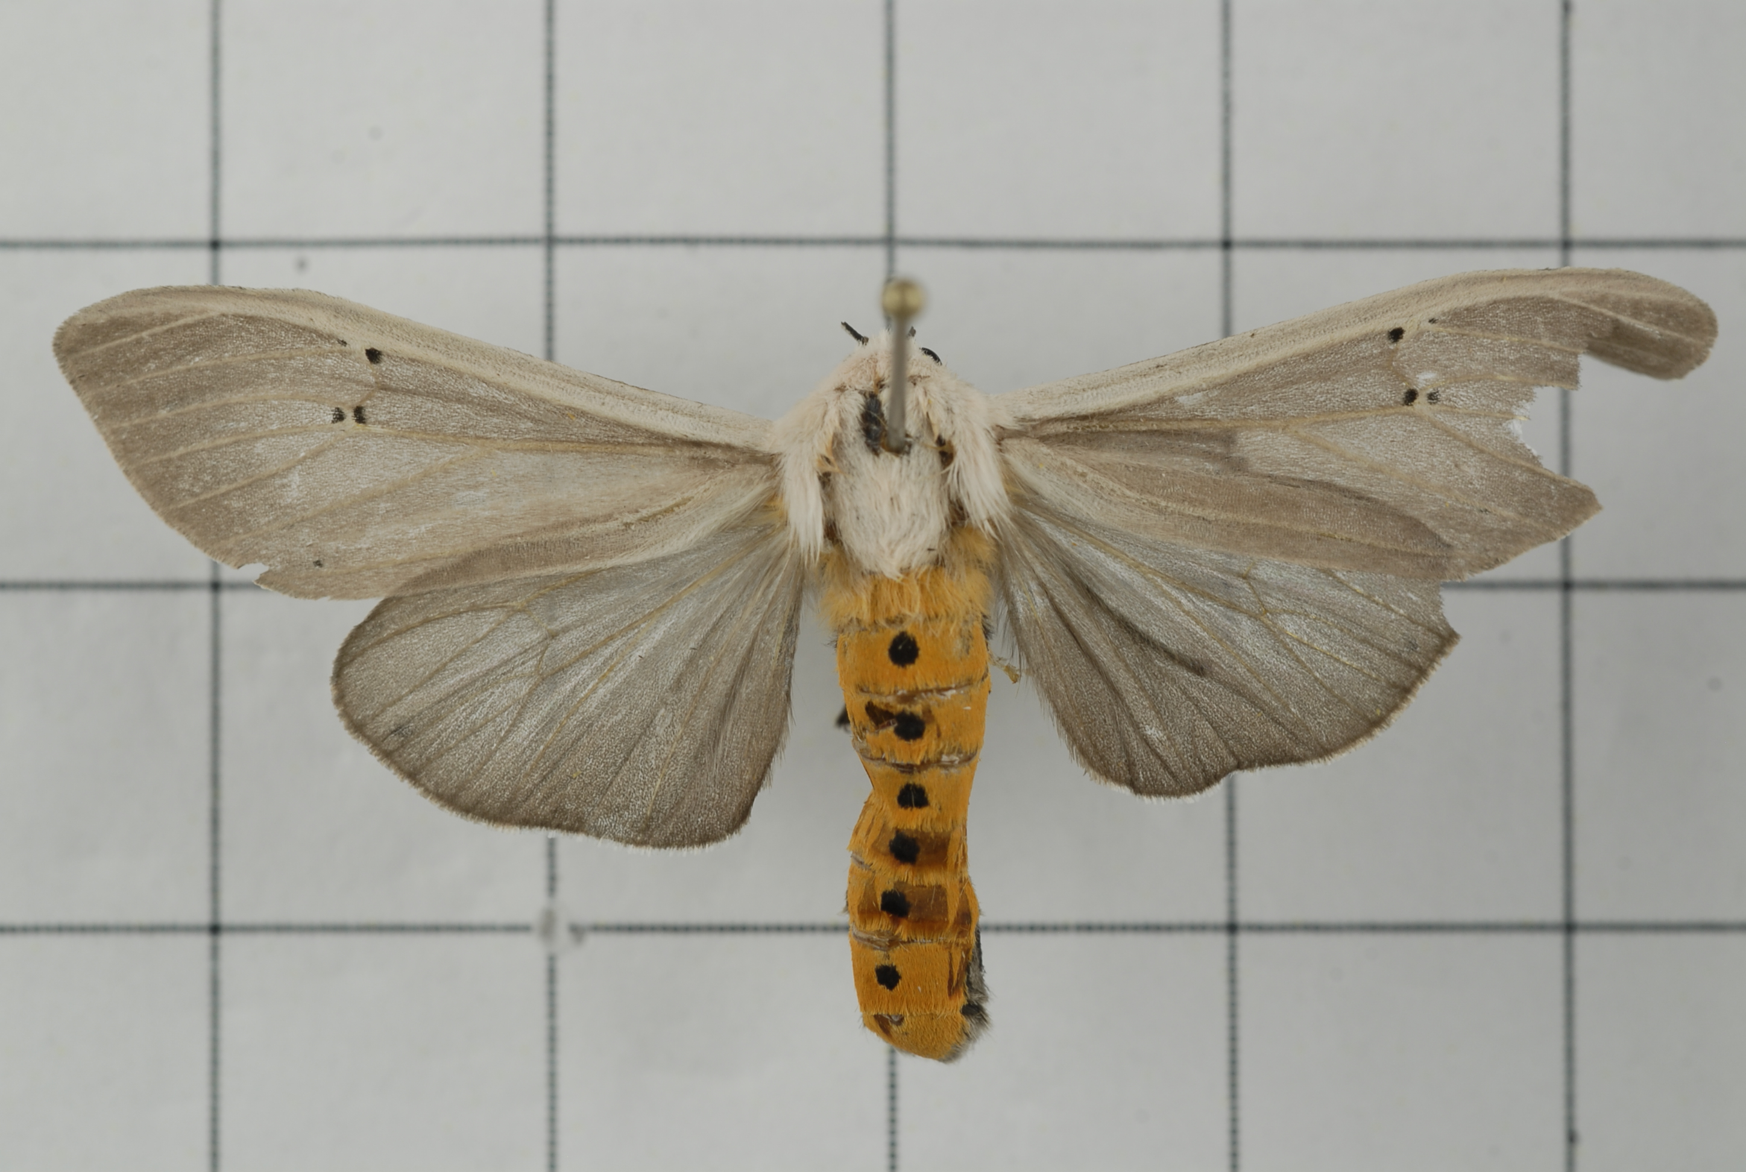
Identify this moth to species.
Creatonotos transiens koni
